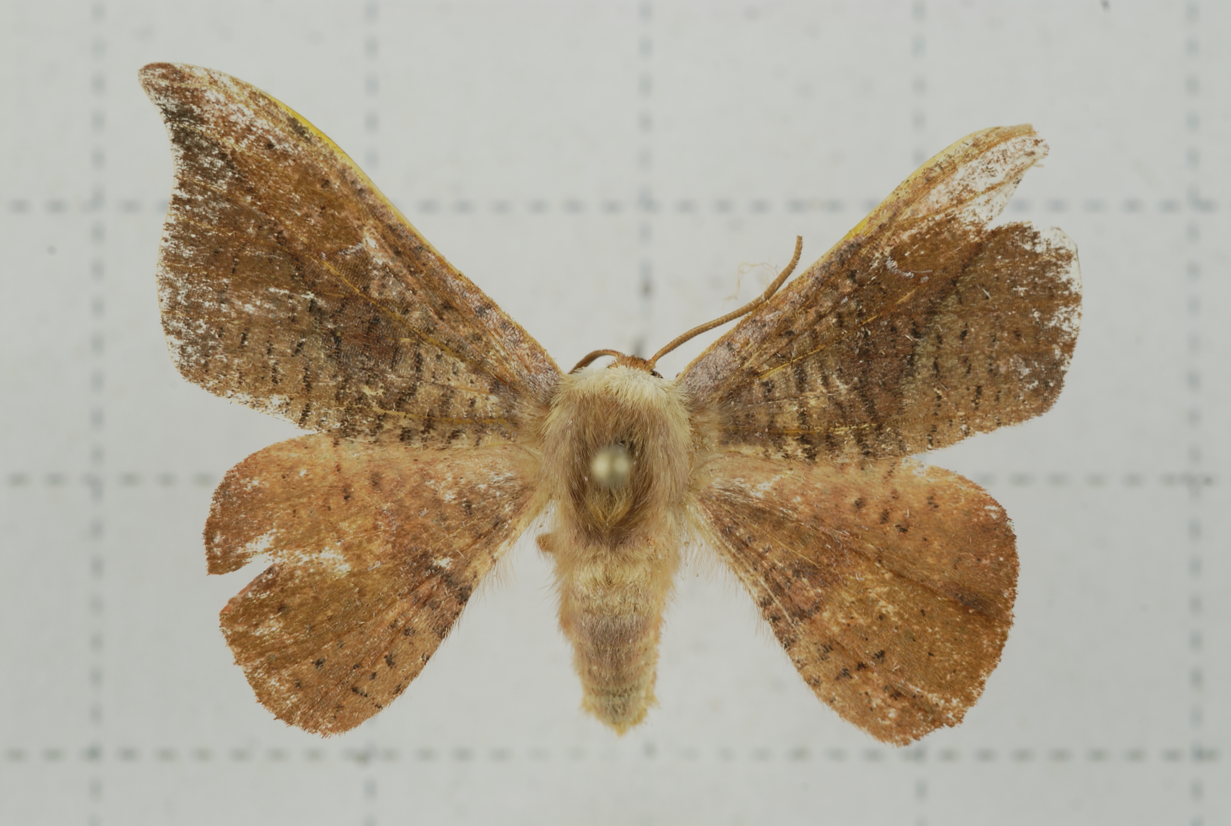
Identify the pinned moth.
Oreta brunnea
